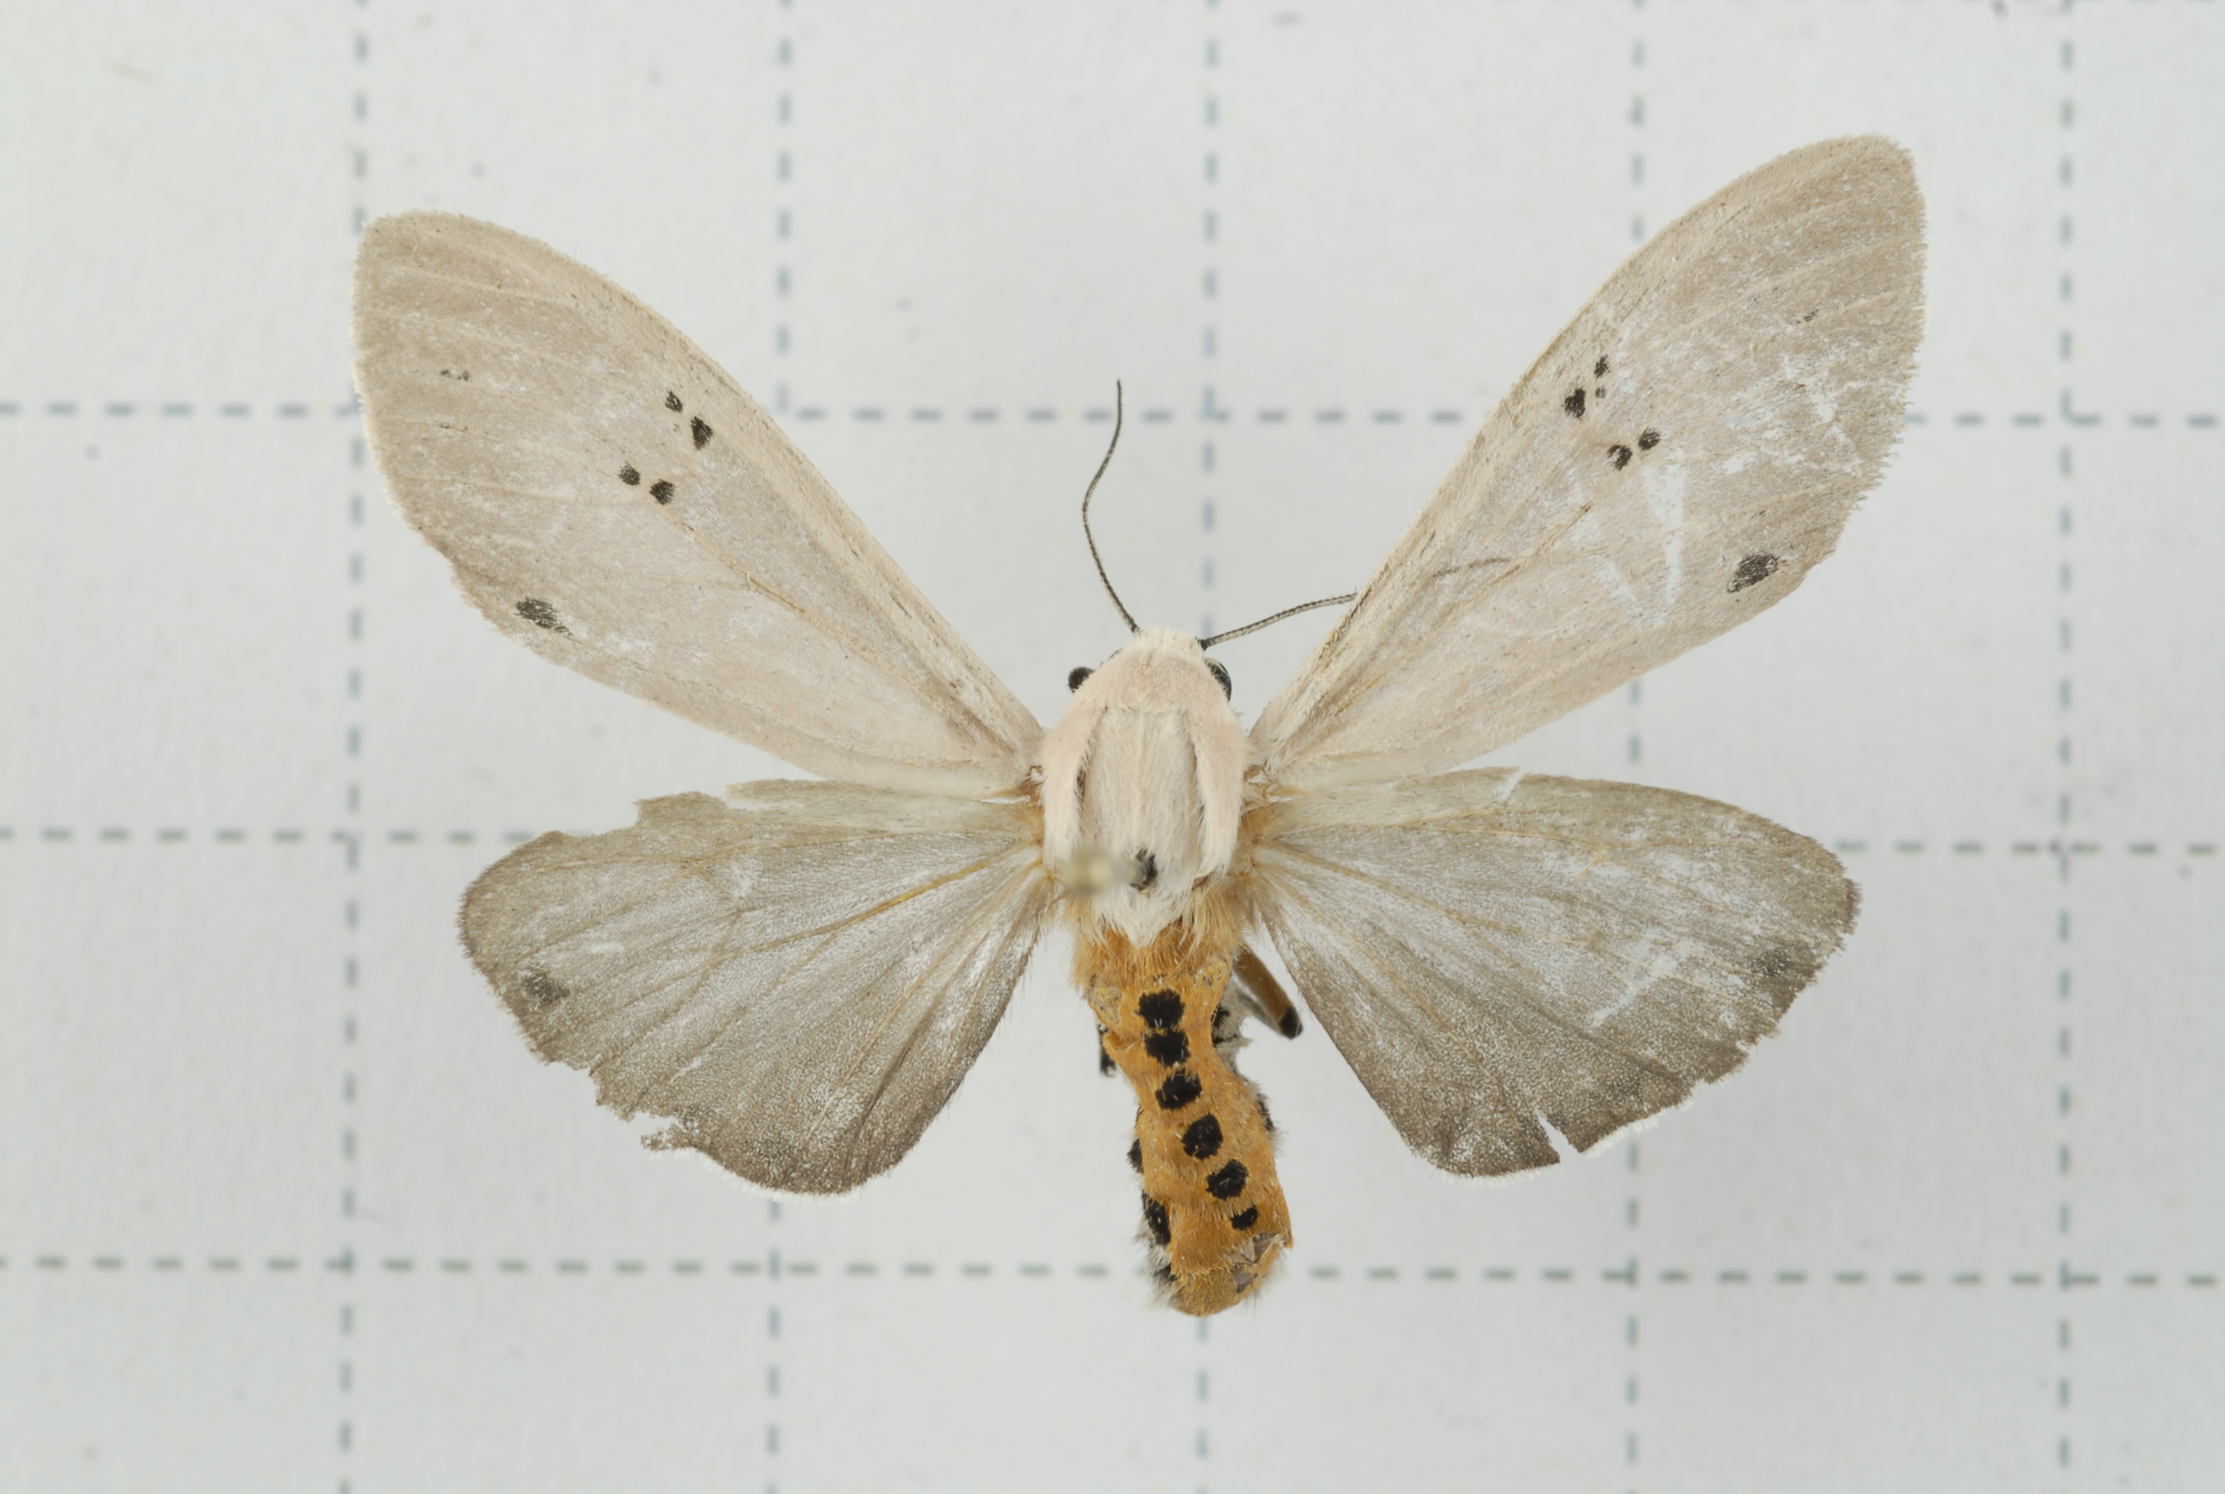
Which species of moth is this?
Creatonotos transiens koni
